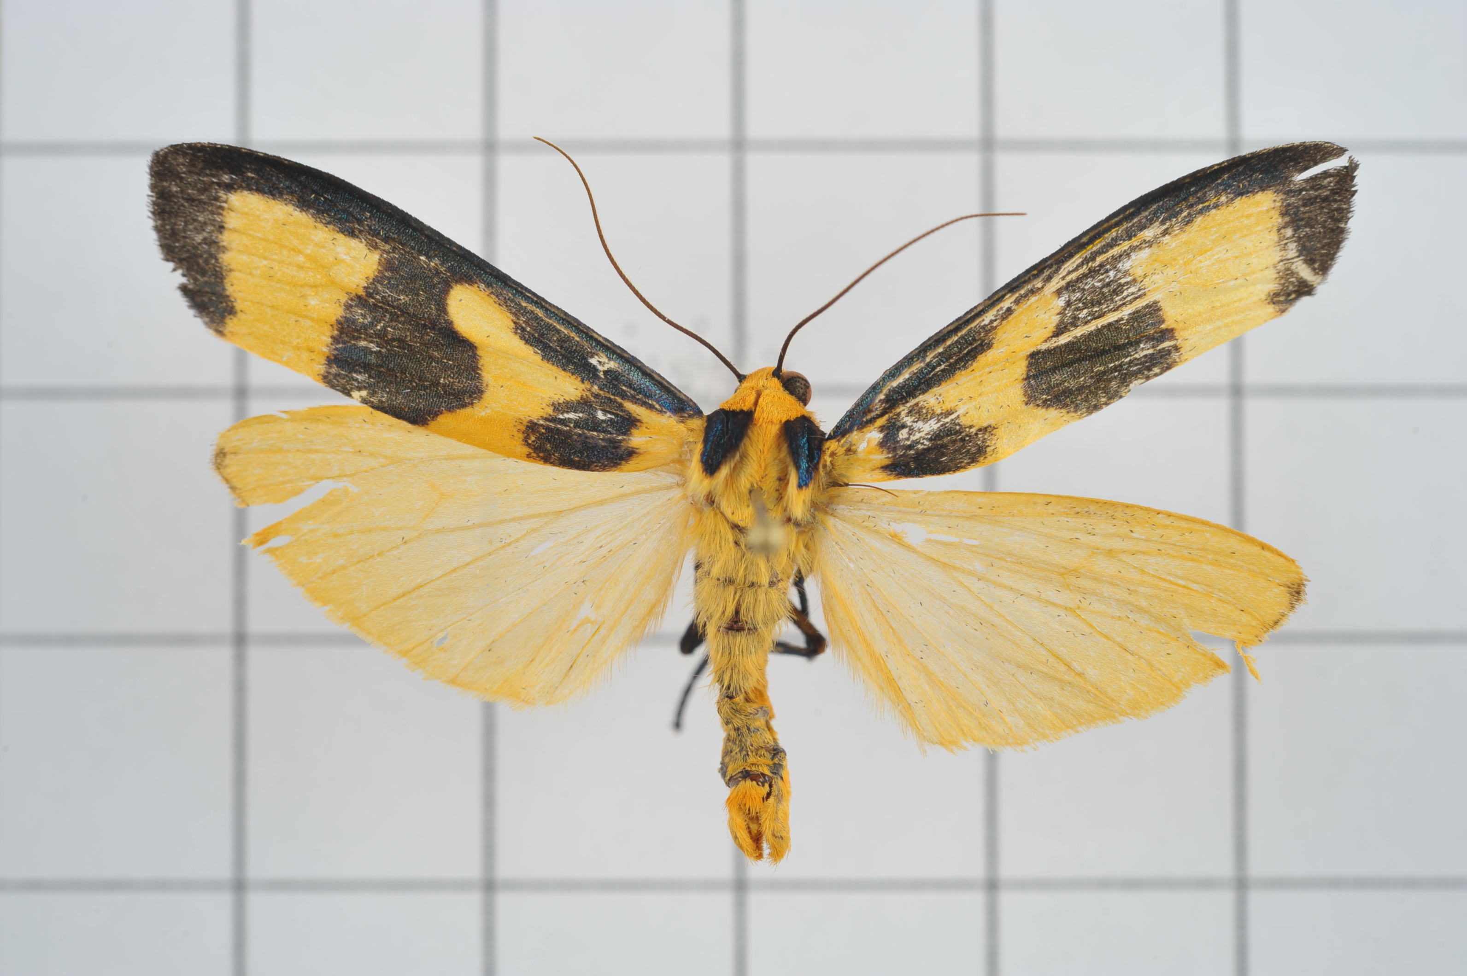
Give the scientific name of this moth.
Chrysaeglia magnifica
